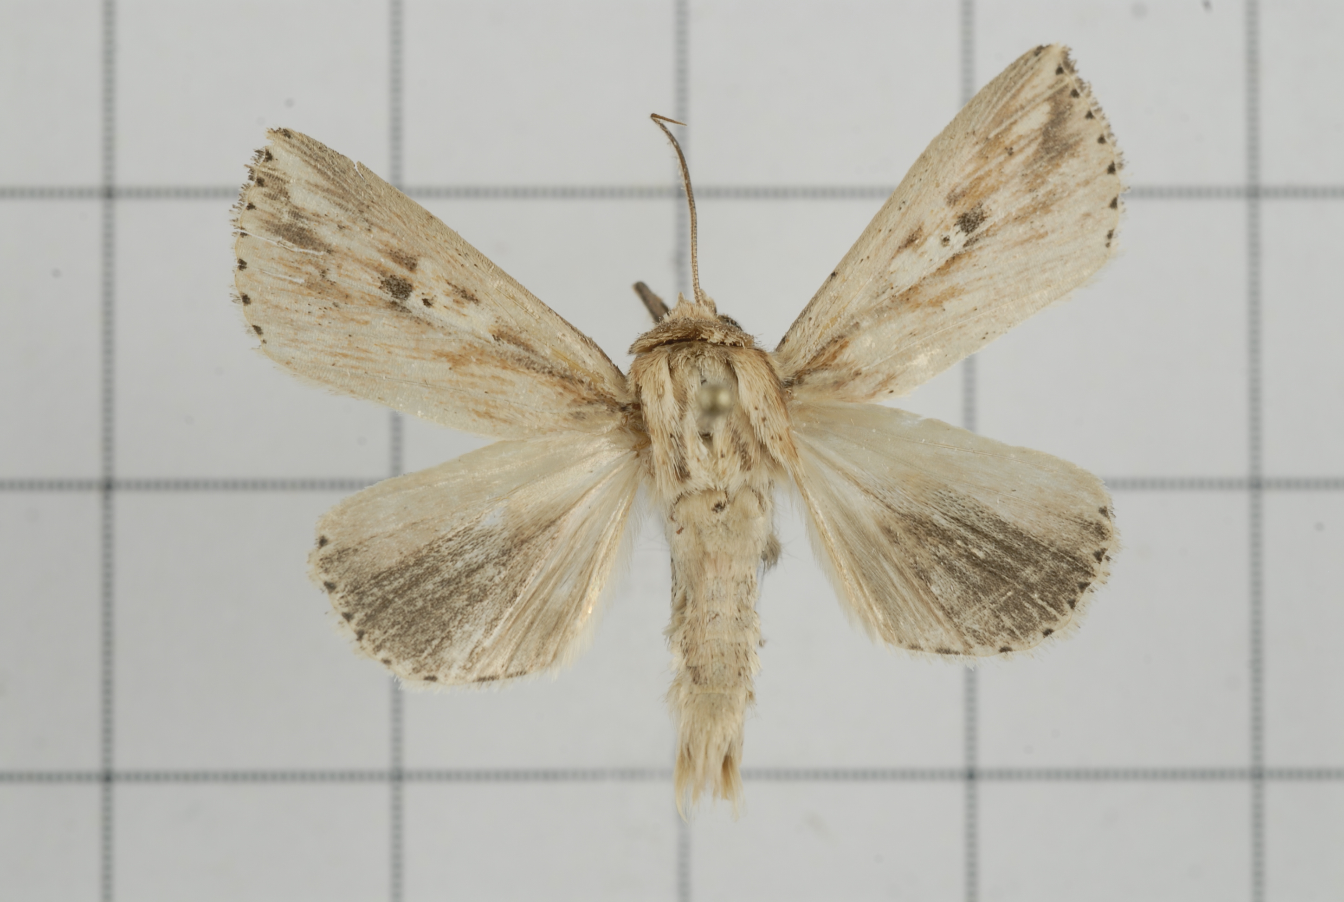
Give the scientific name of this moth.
Mythimna pulchra
